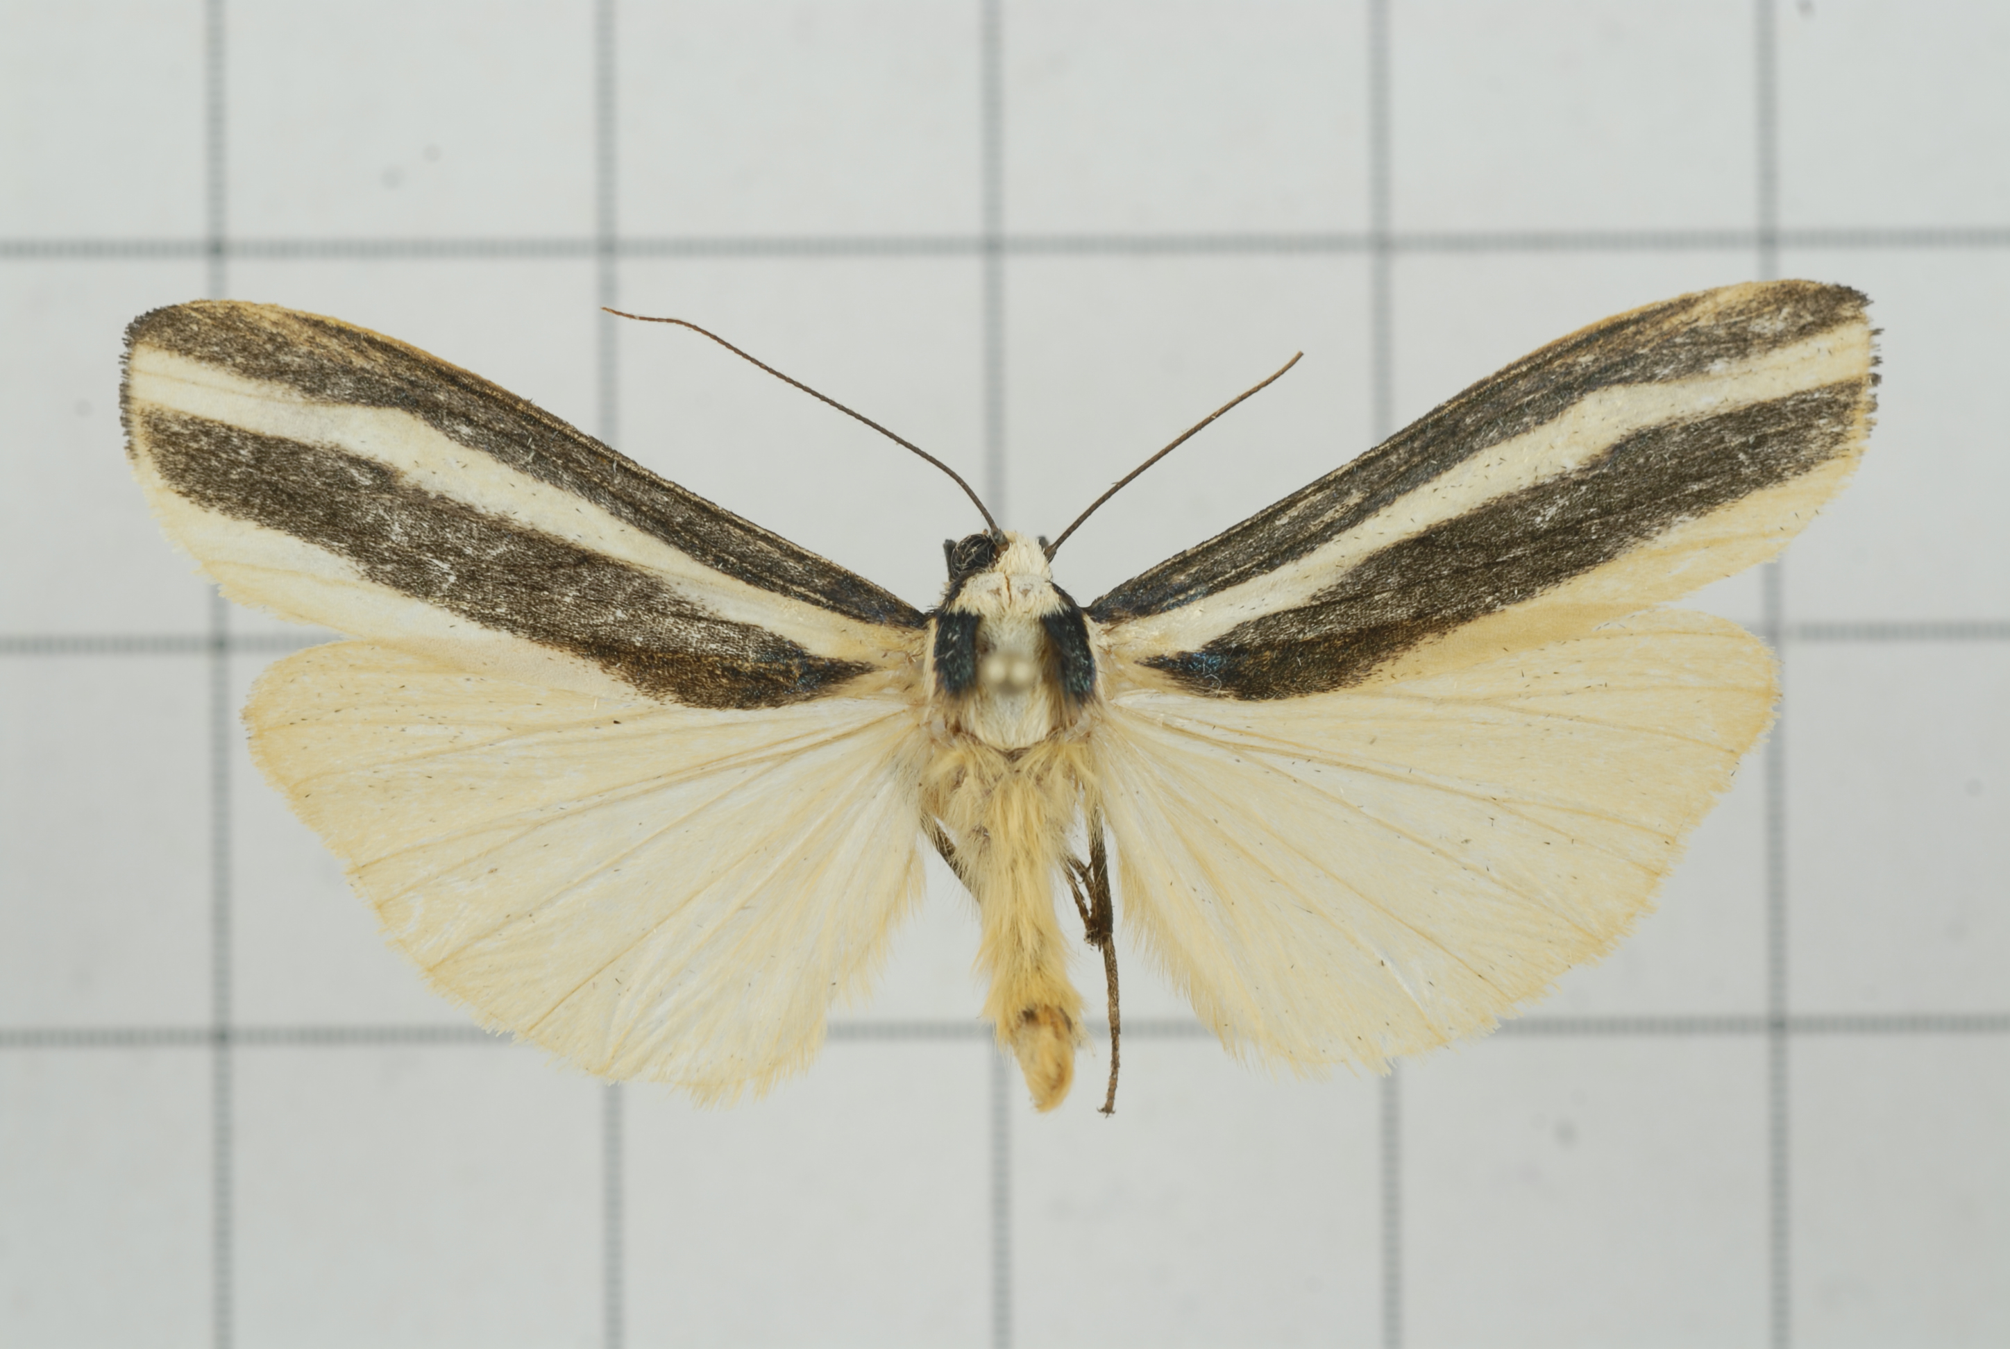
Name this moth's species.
Chrysorabdia vilemani
